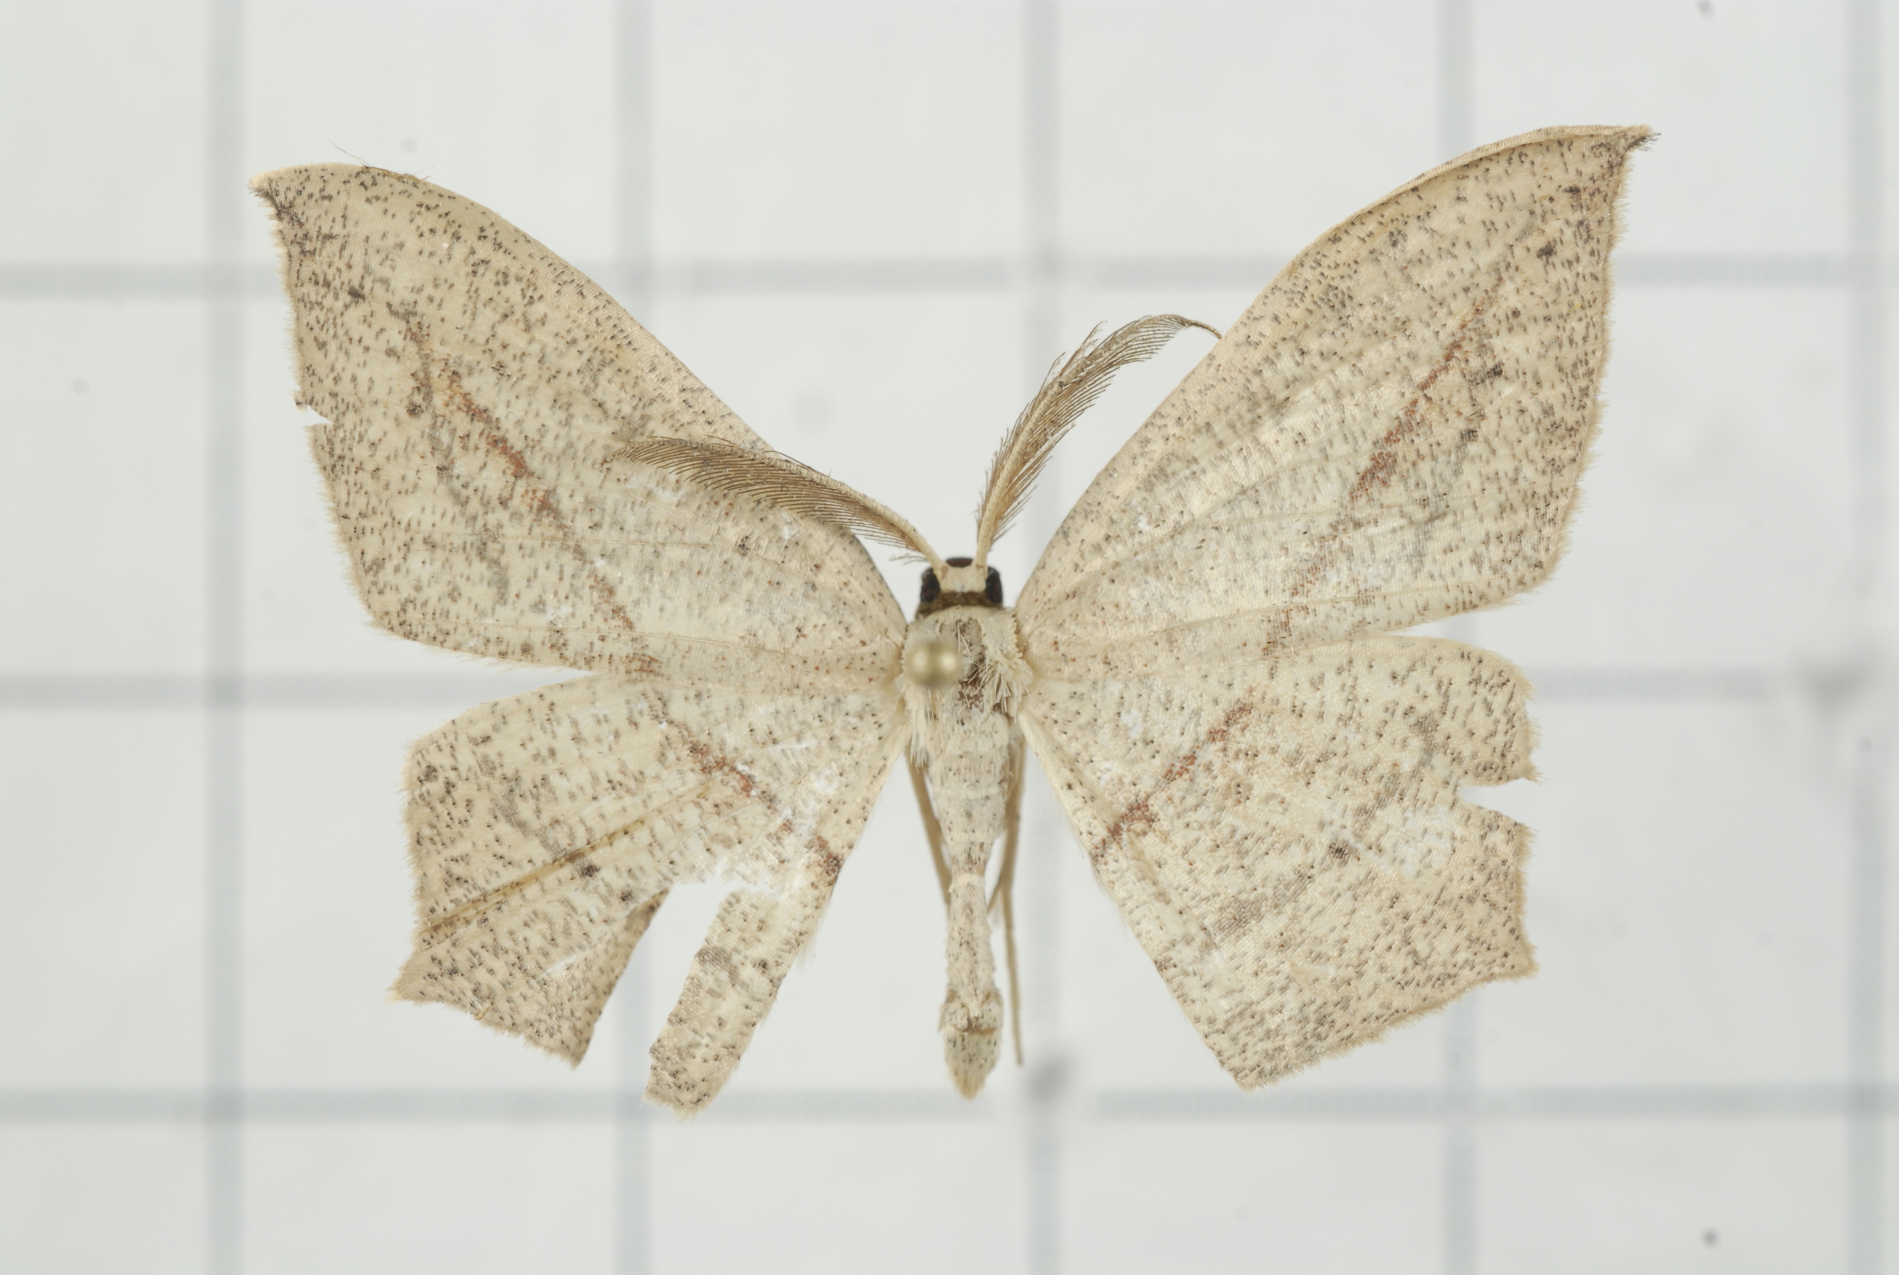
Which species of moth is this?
Timandra stueningi
